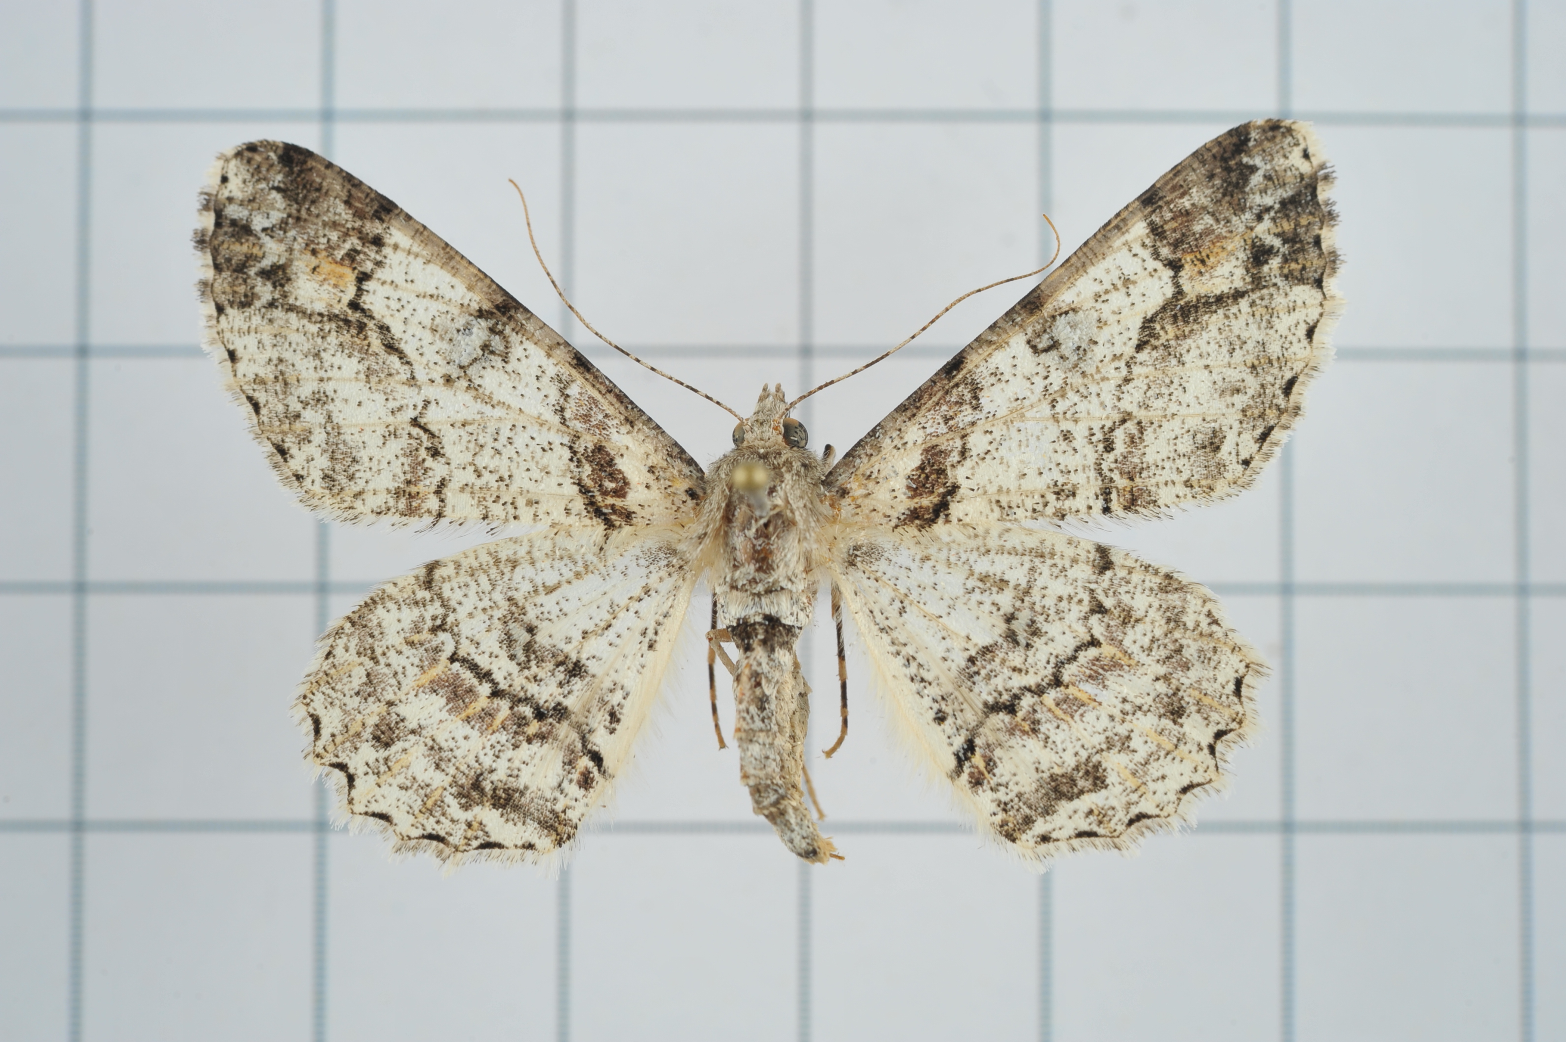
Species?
Cleora fraterna
